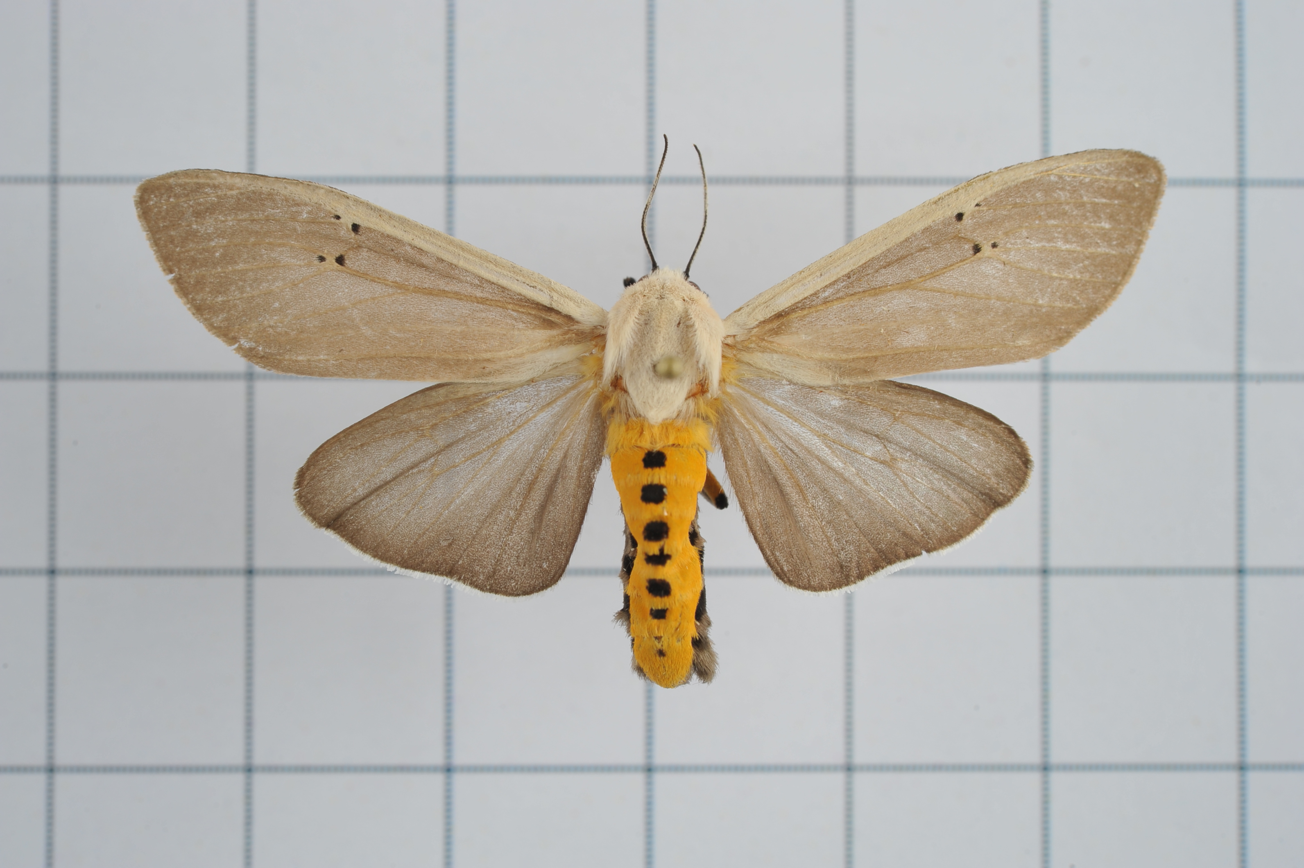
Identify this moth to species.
Creatonotos transiens koni
